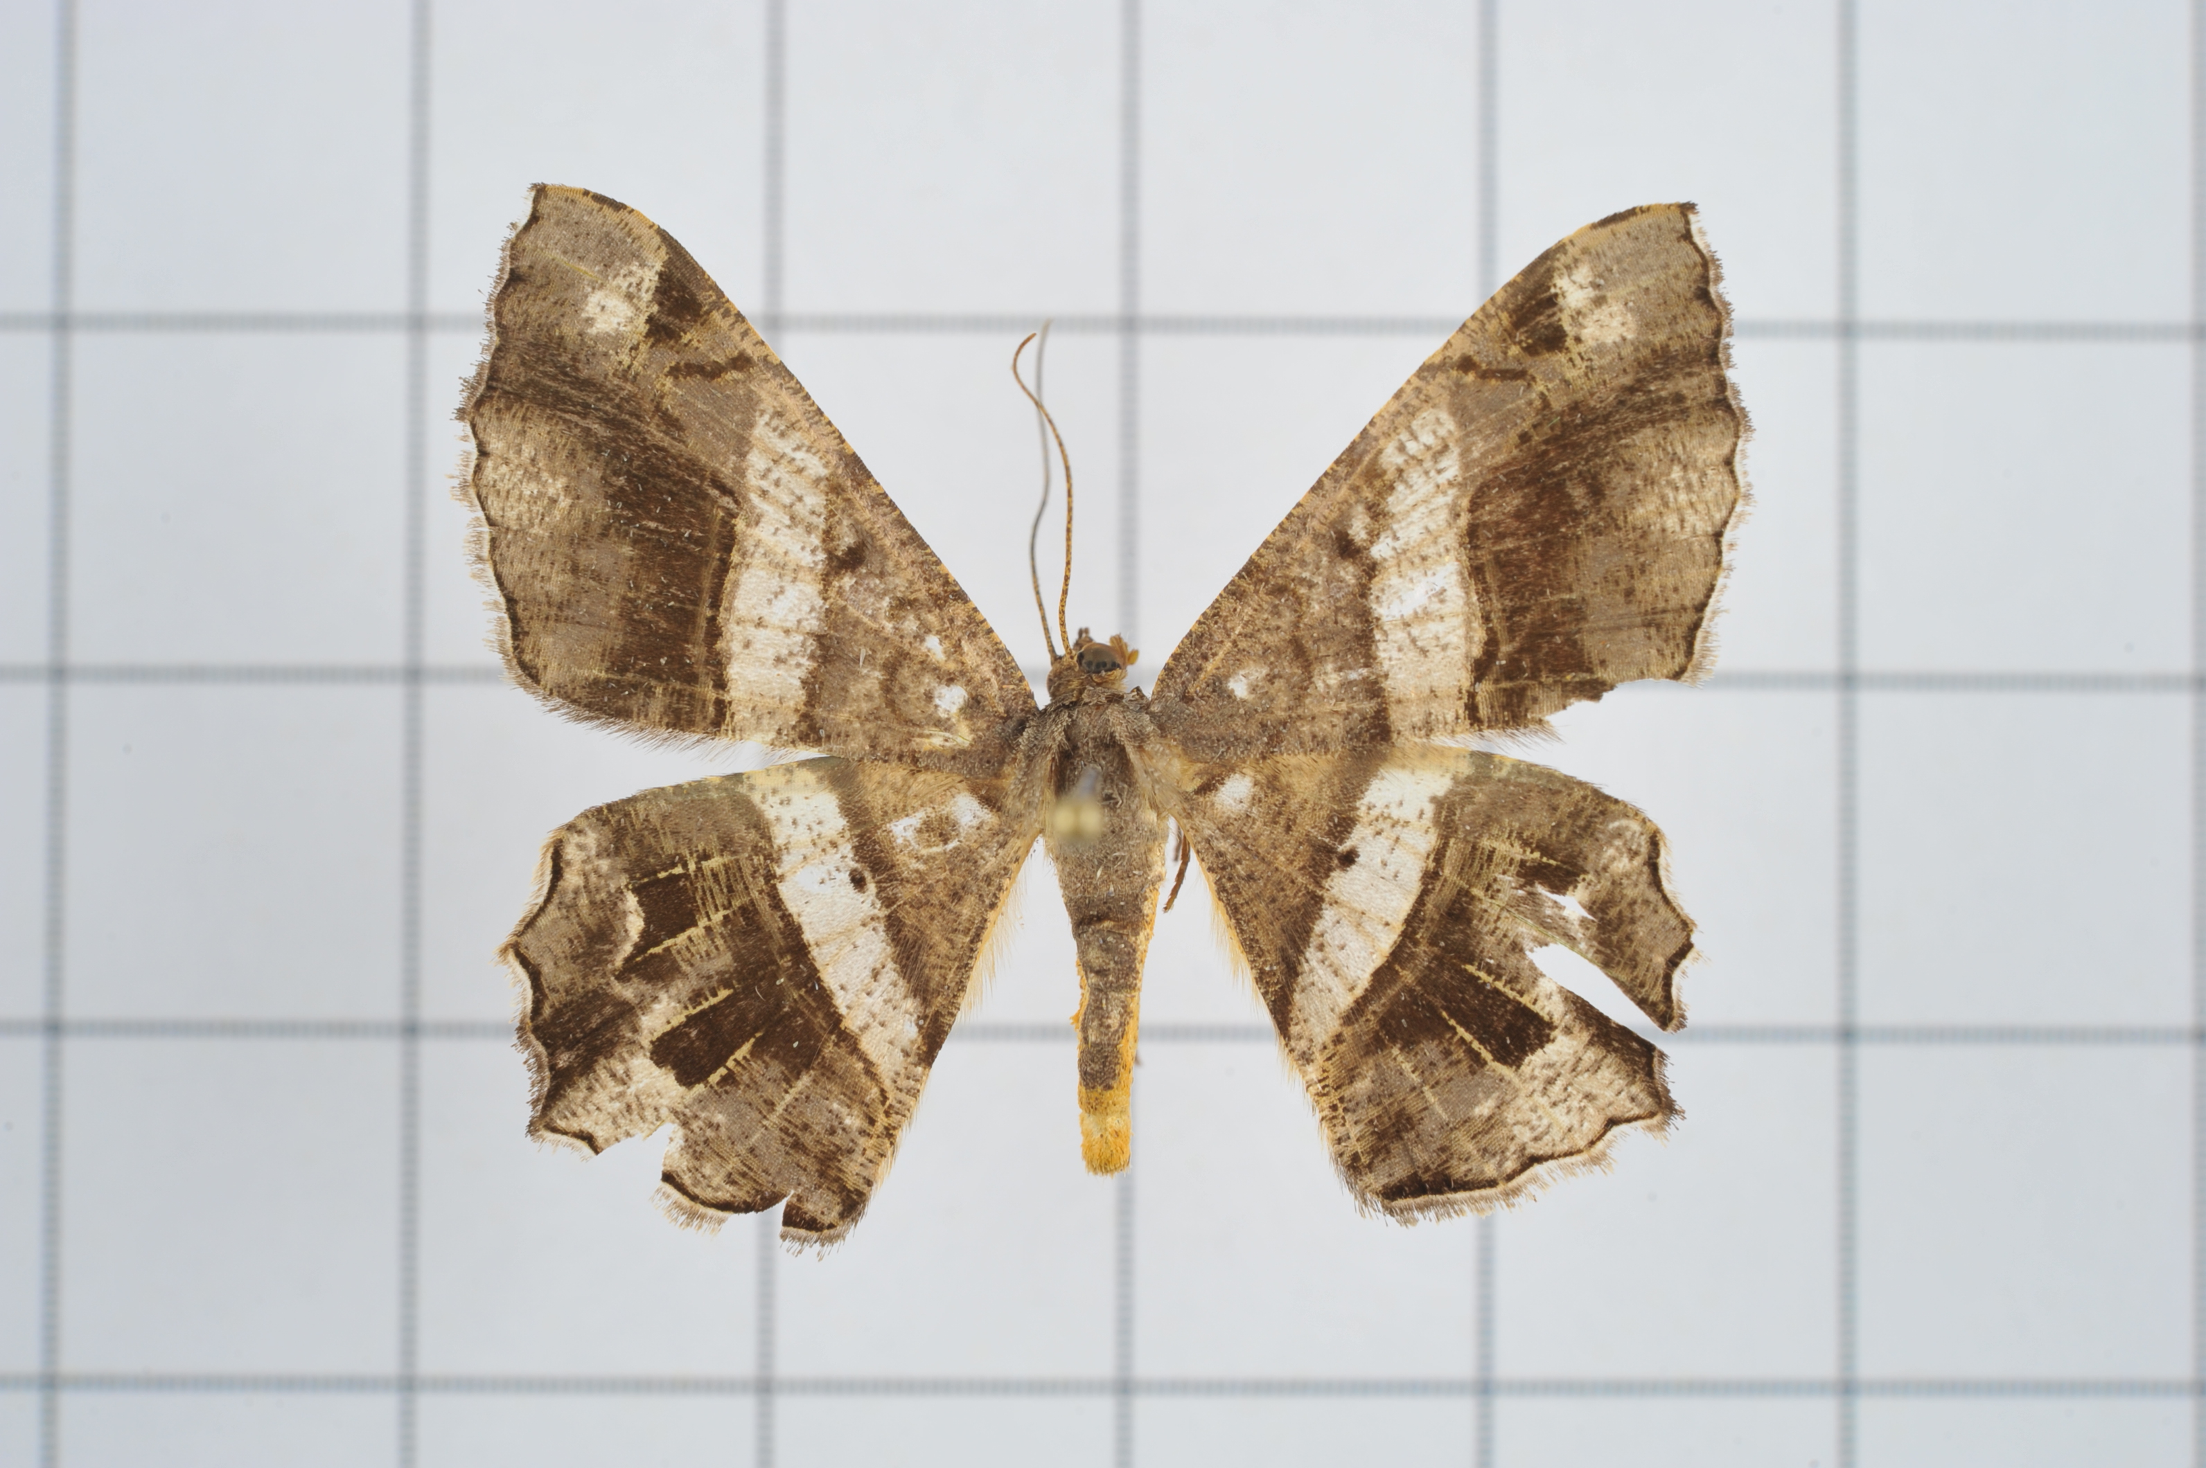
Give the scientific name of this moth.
Chiasmia eleonora eleonora
